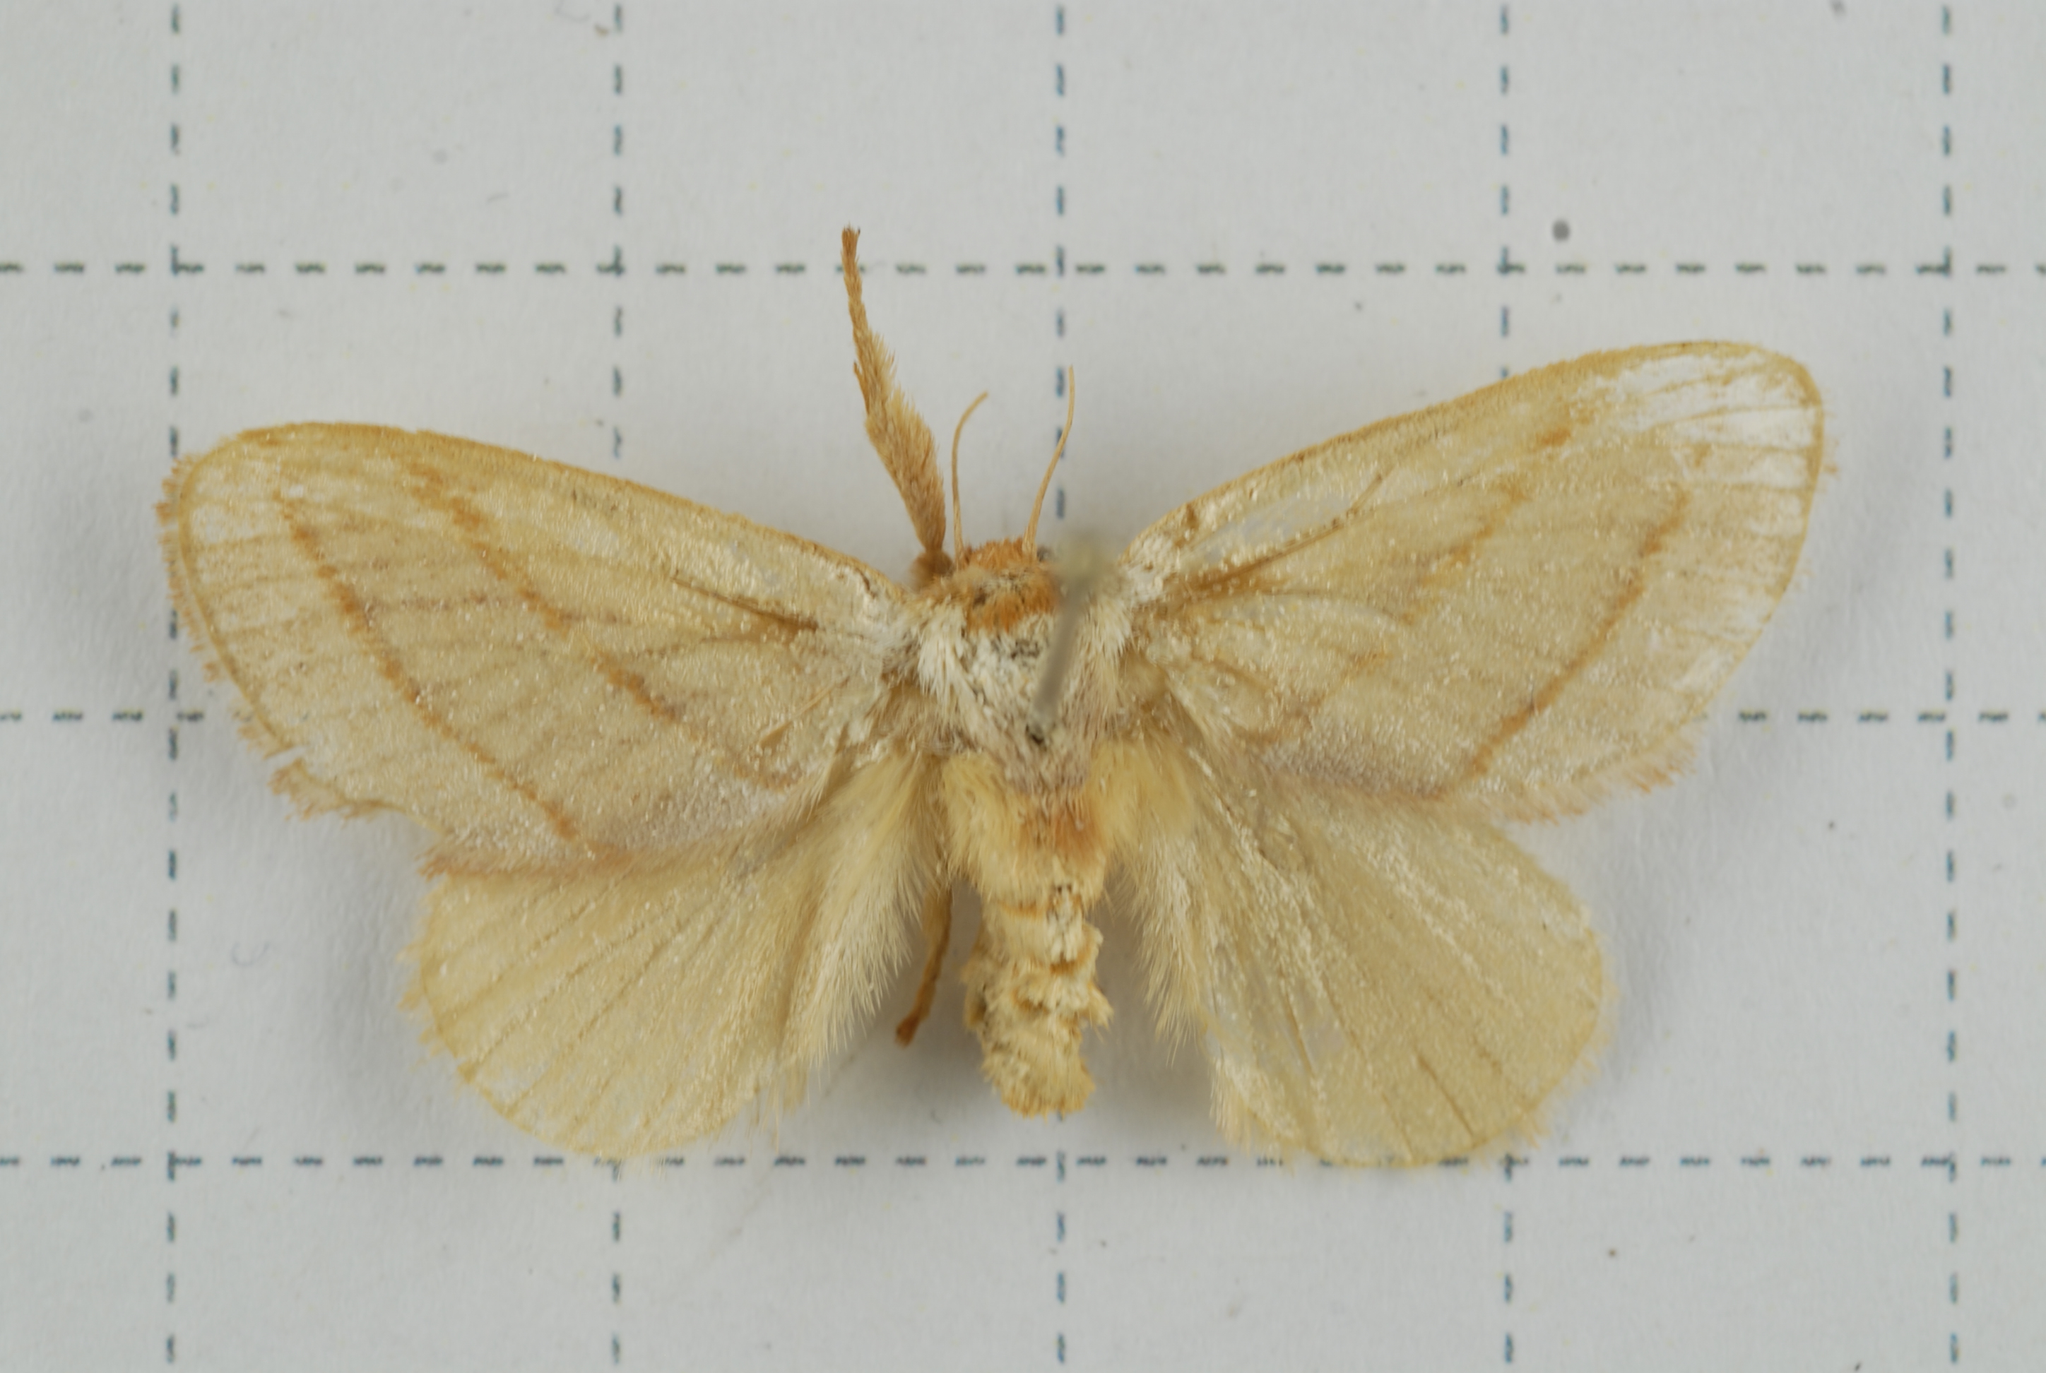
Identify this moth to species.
Cania heppneri
